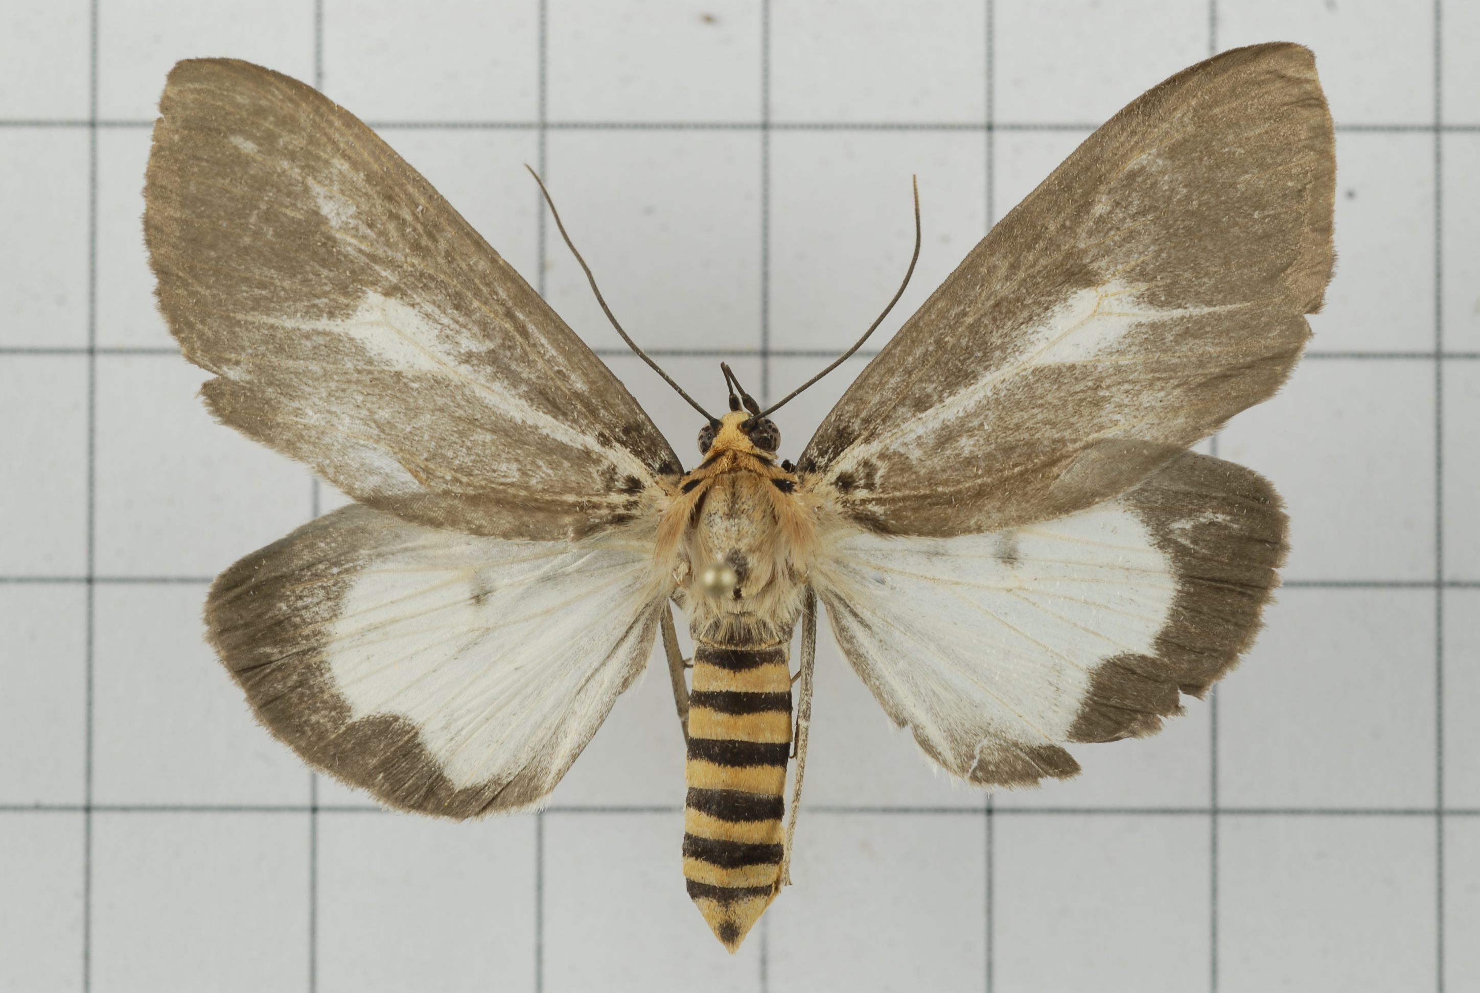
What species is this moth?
Asota heliconia zebrina
